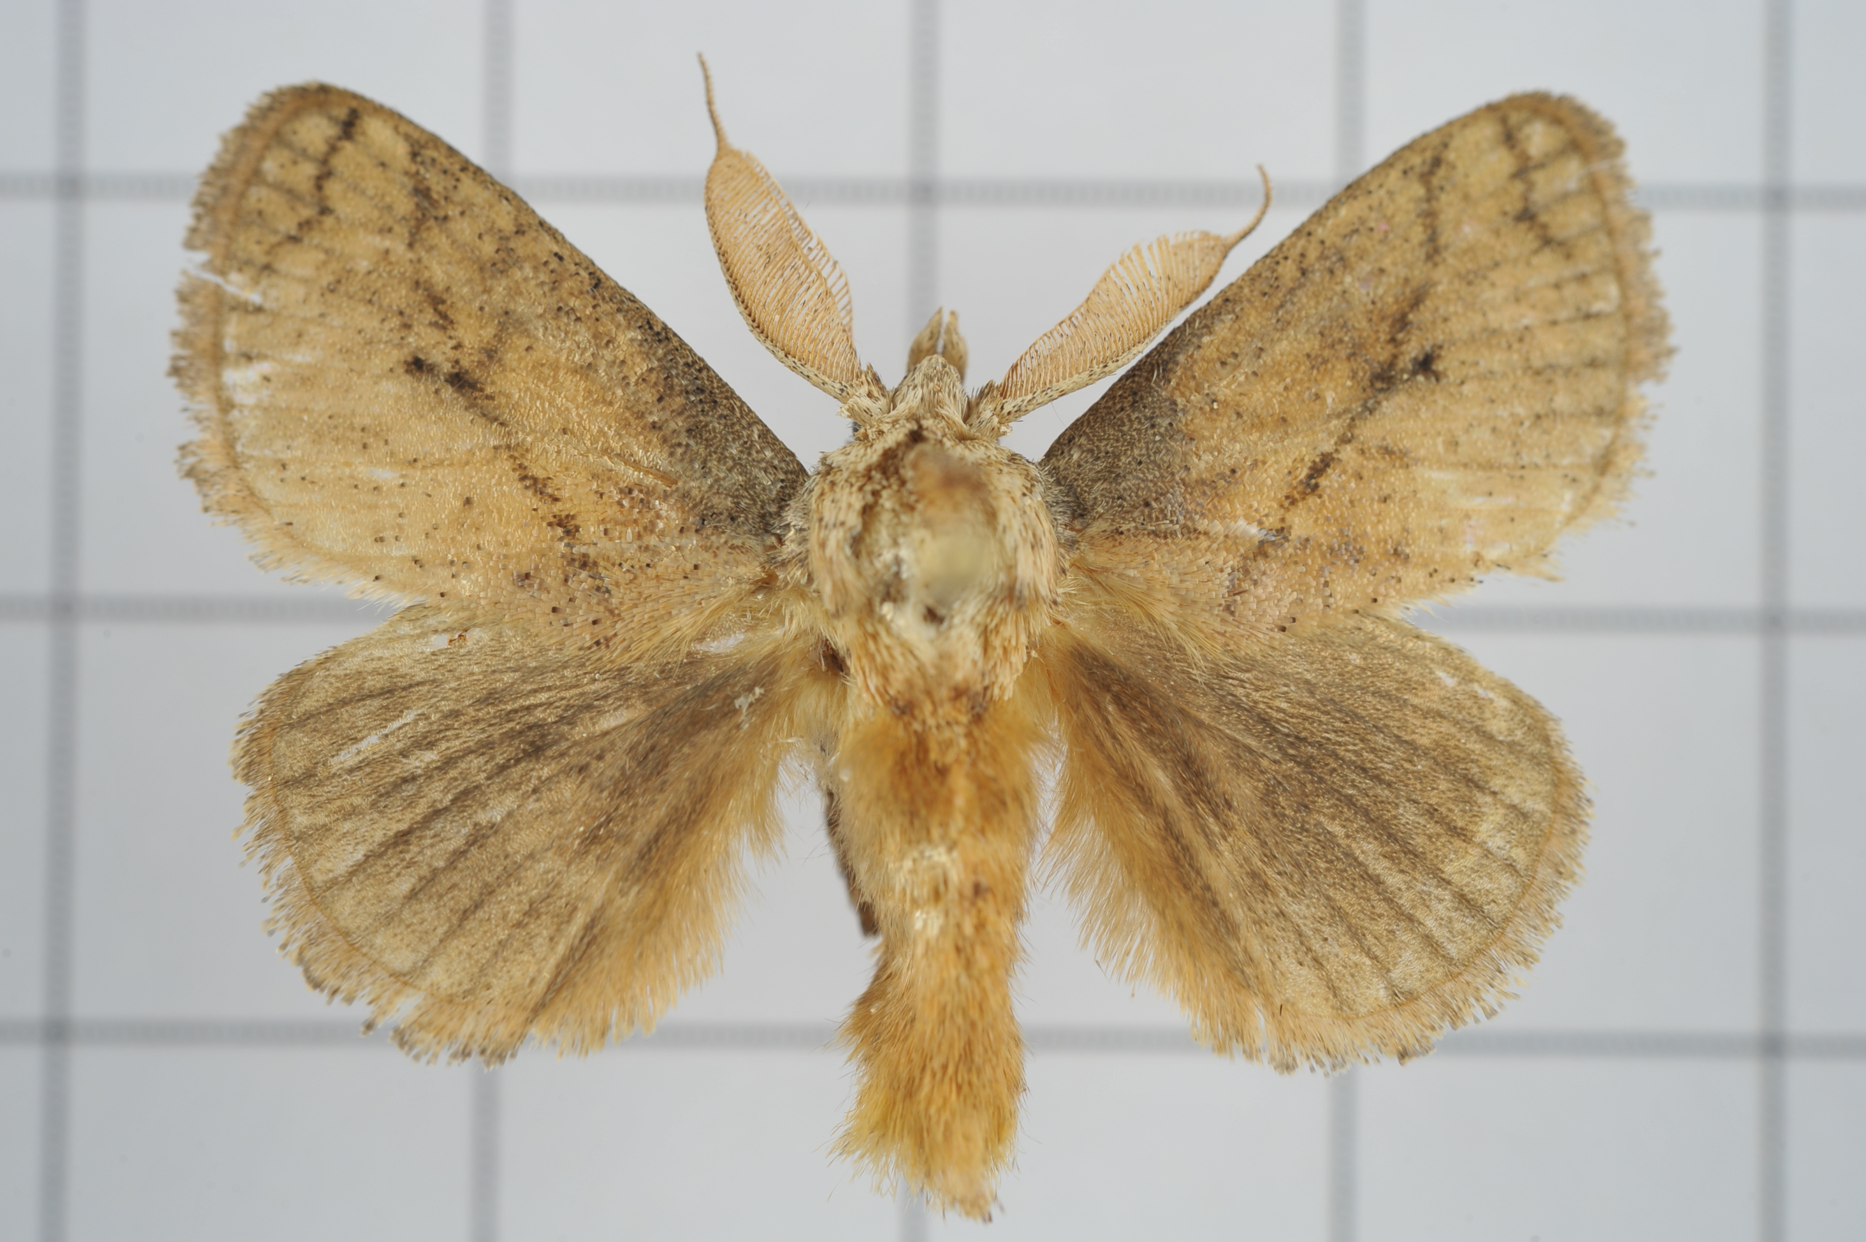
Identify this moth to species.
Susica sinensis
